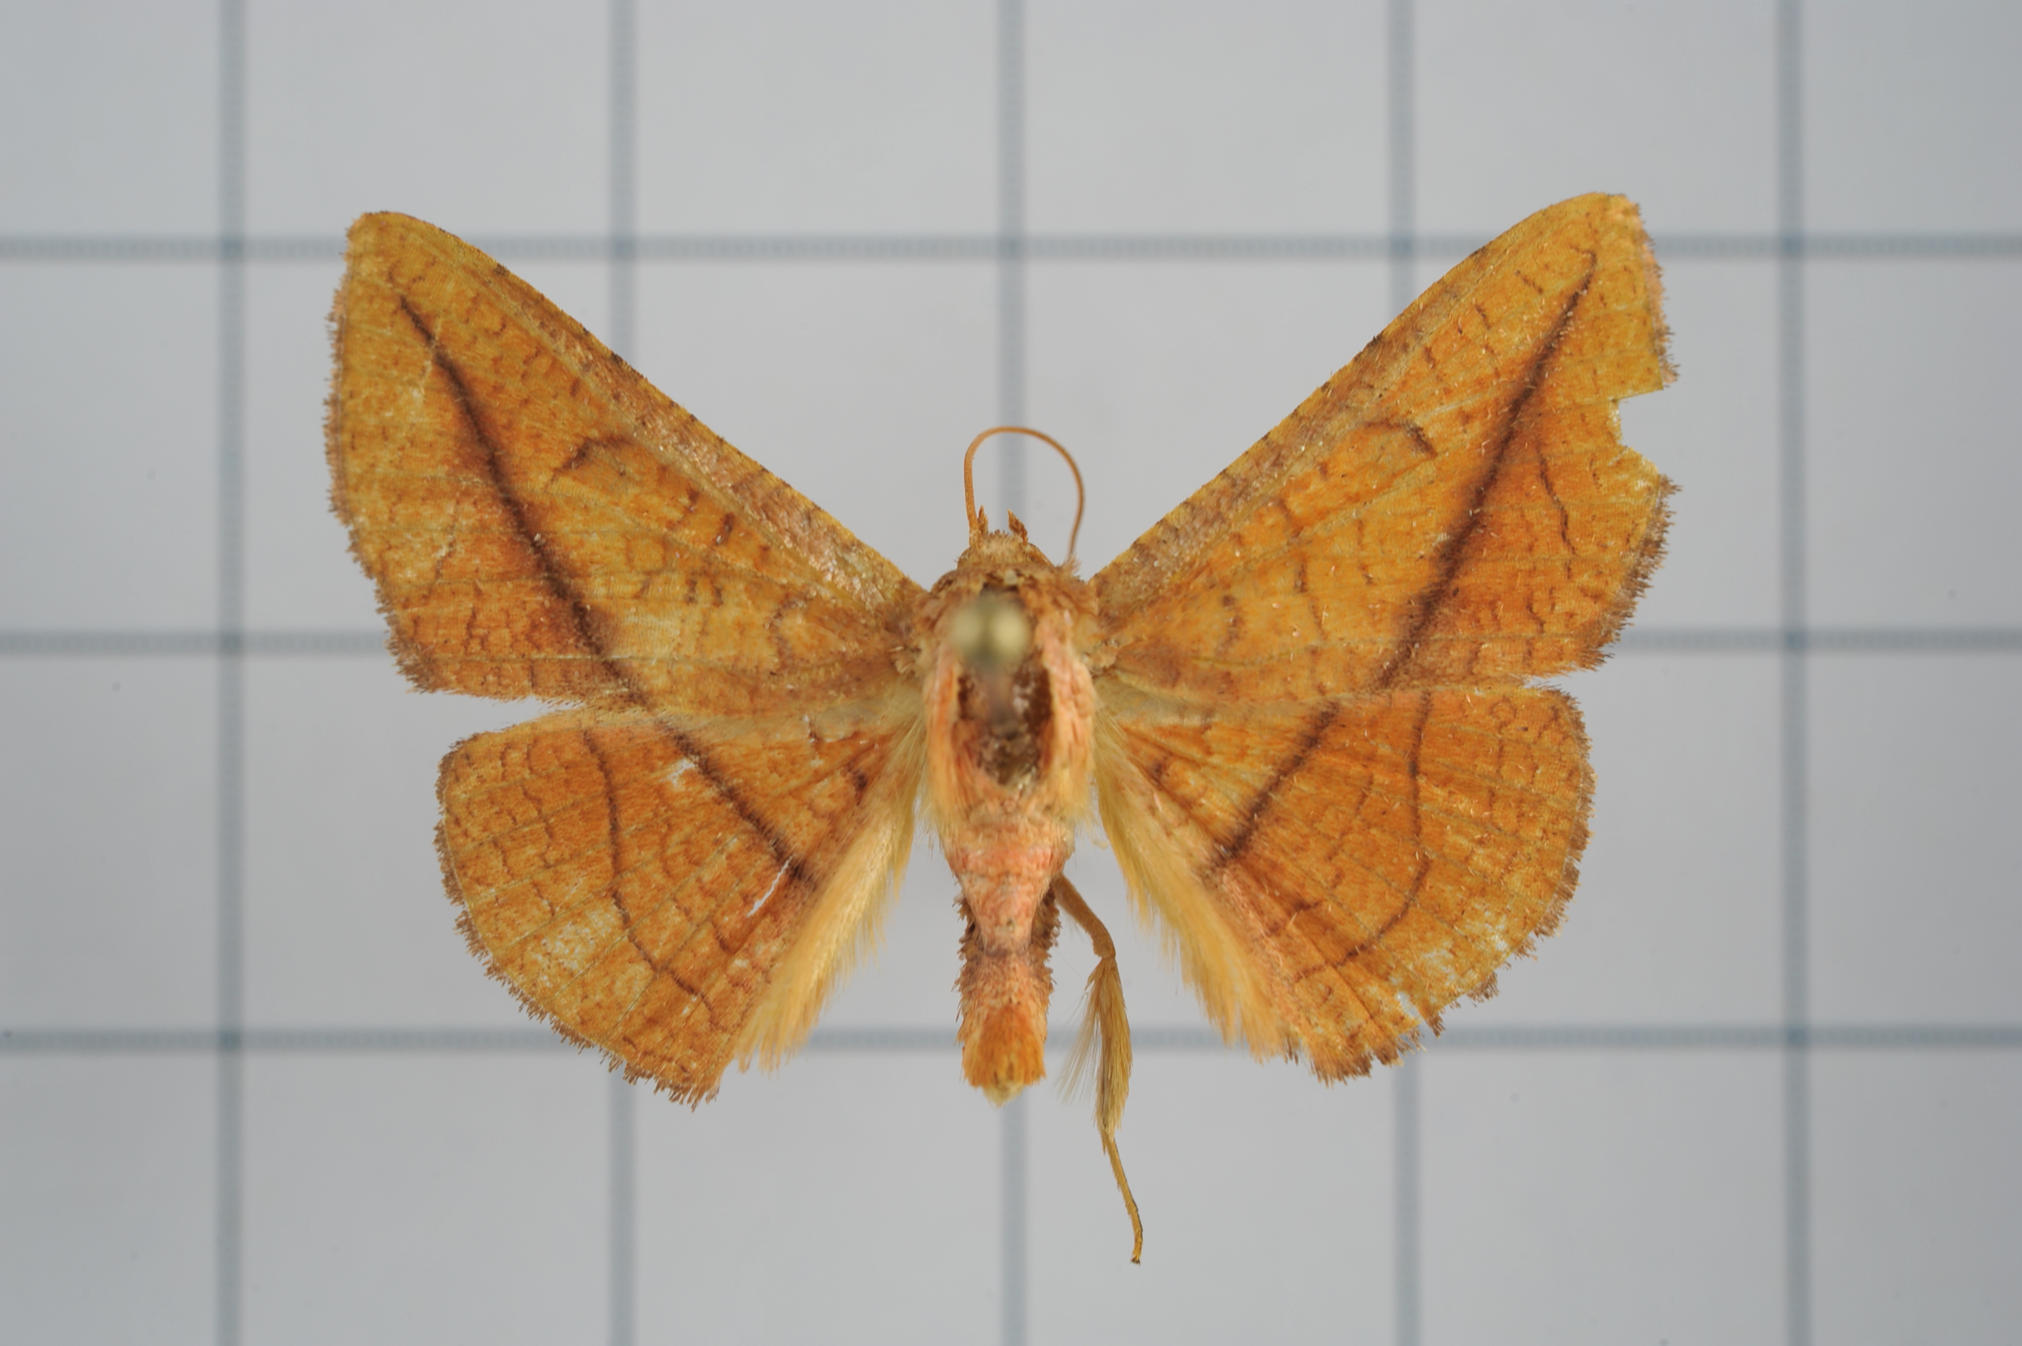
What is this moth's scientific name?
Sonagara strigipennis
